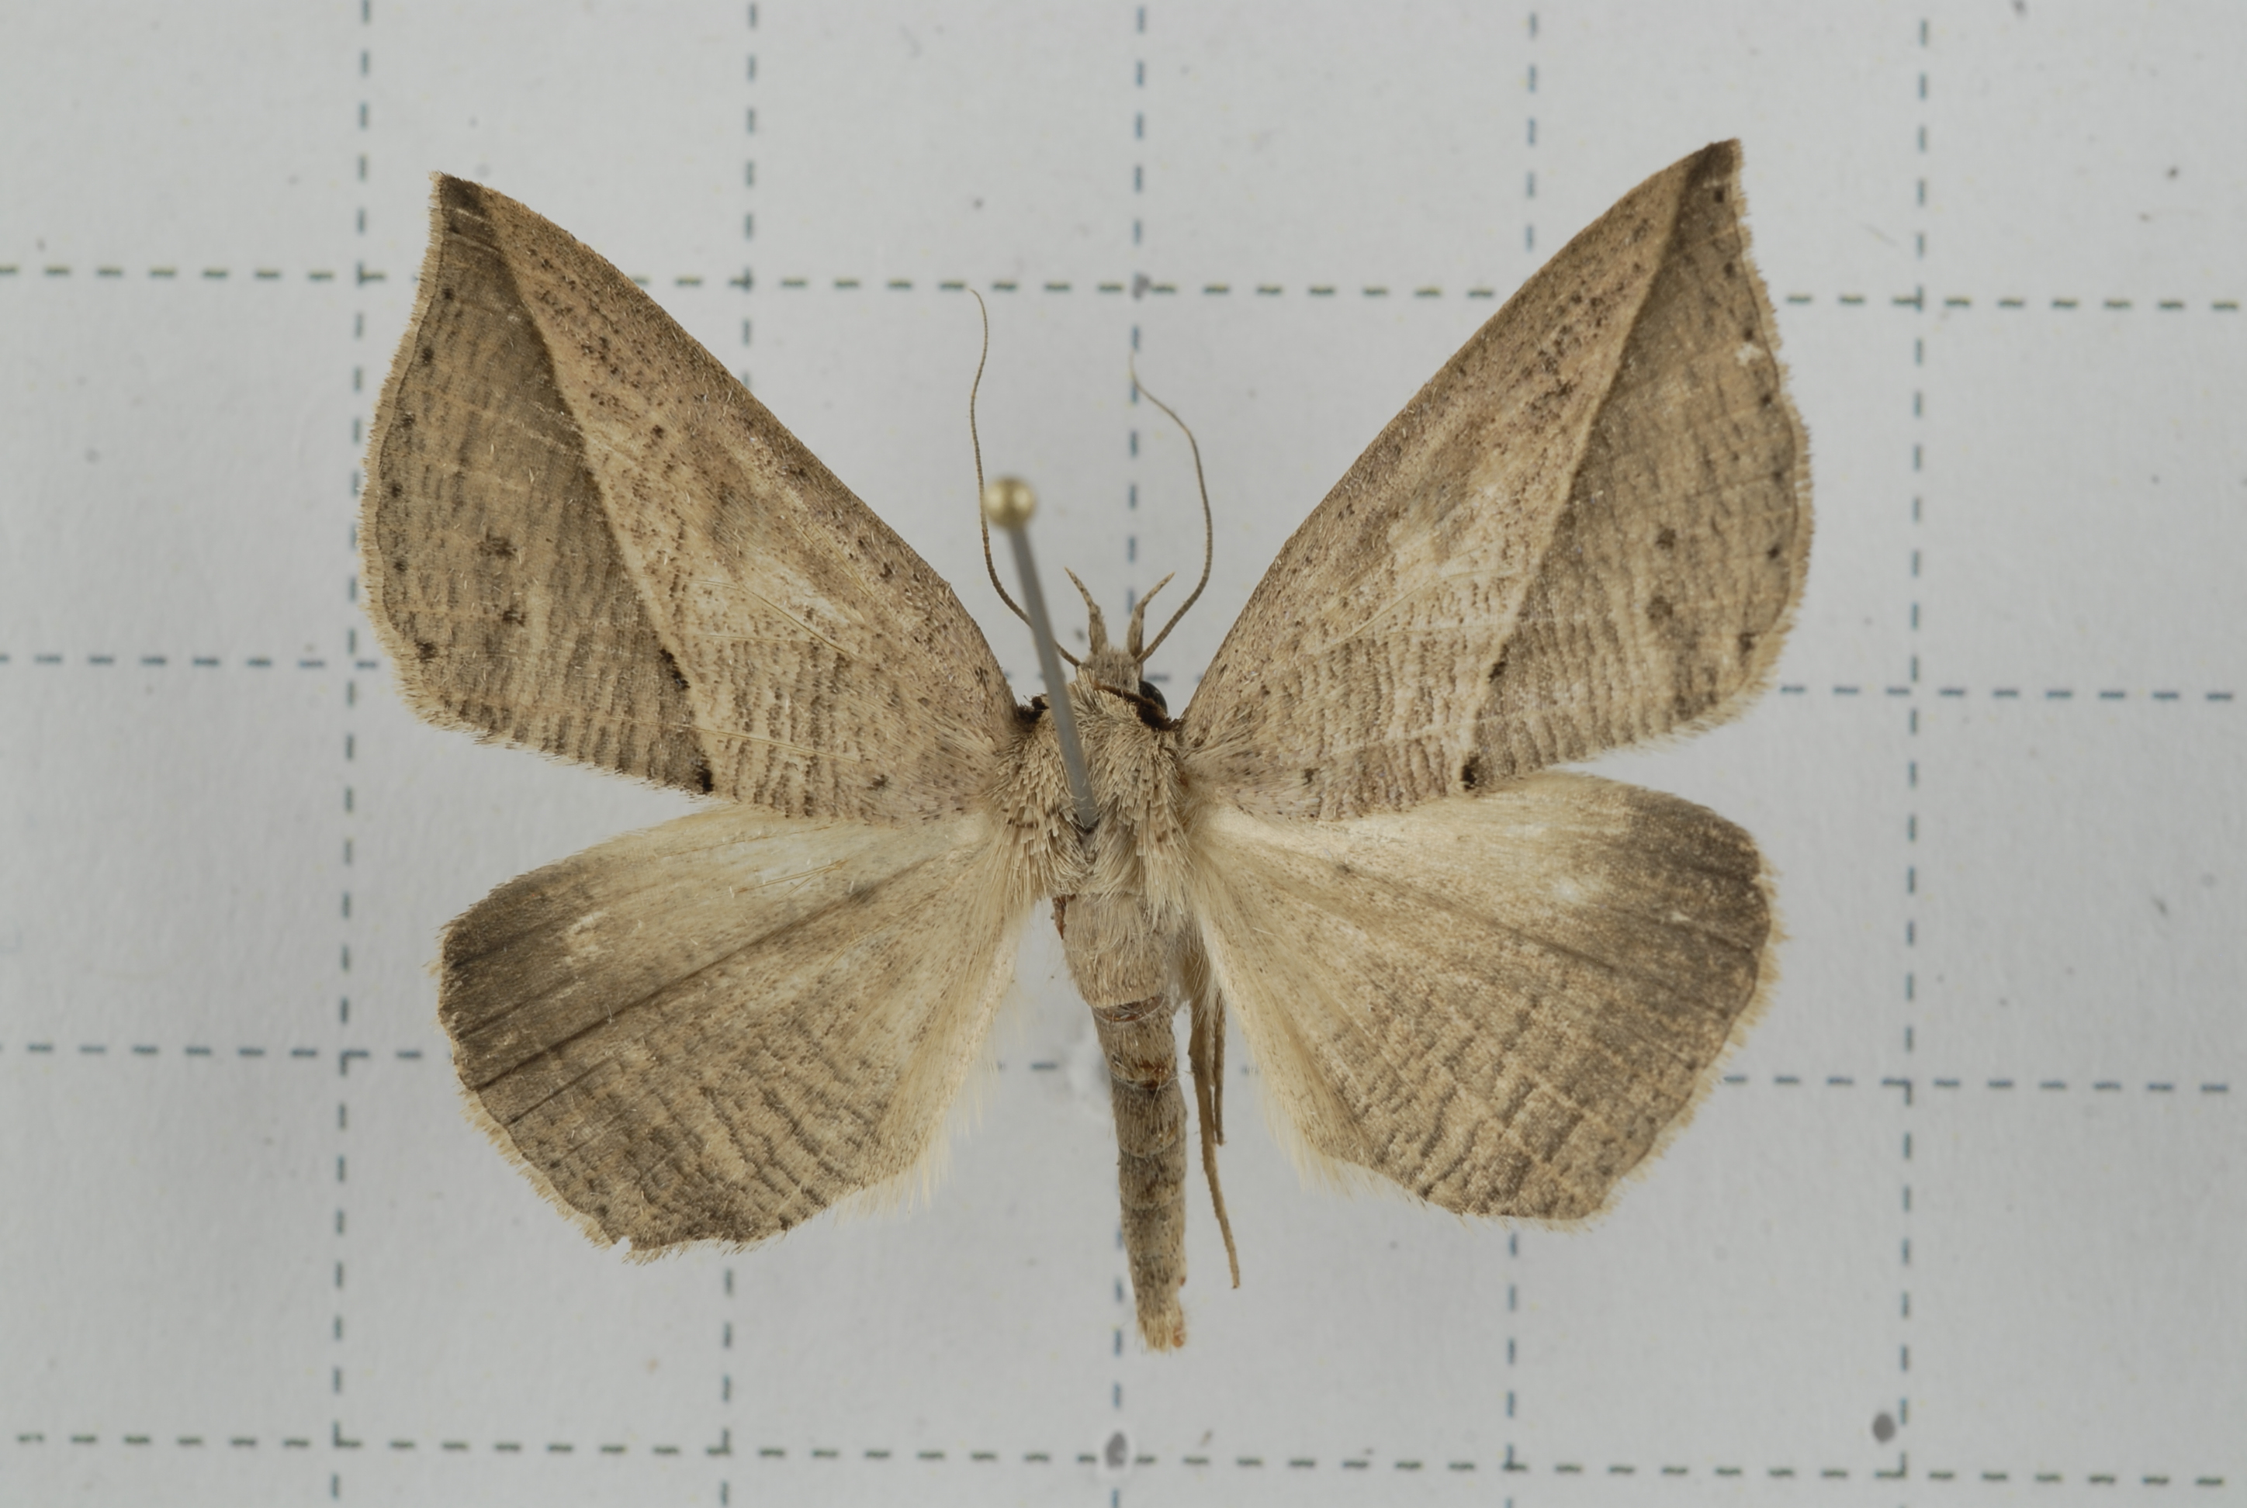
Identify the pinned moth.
Dierna strigata
